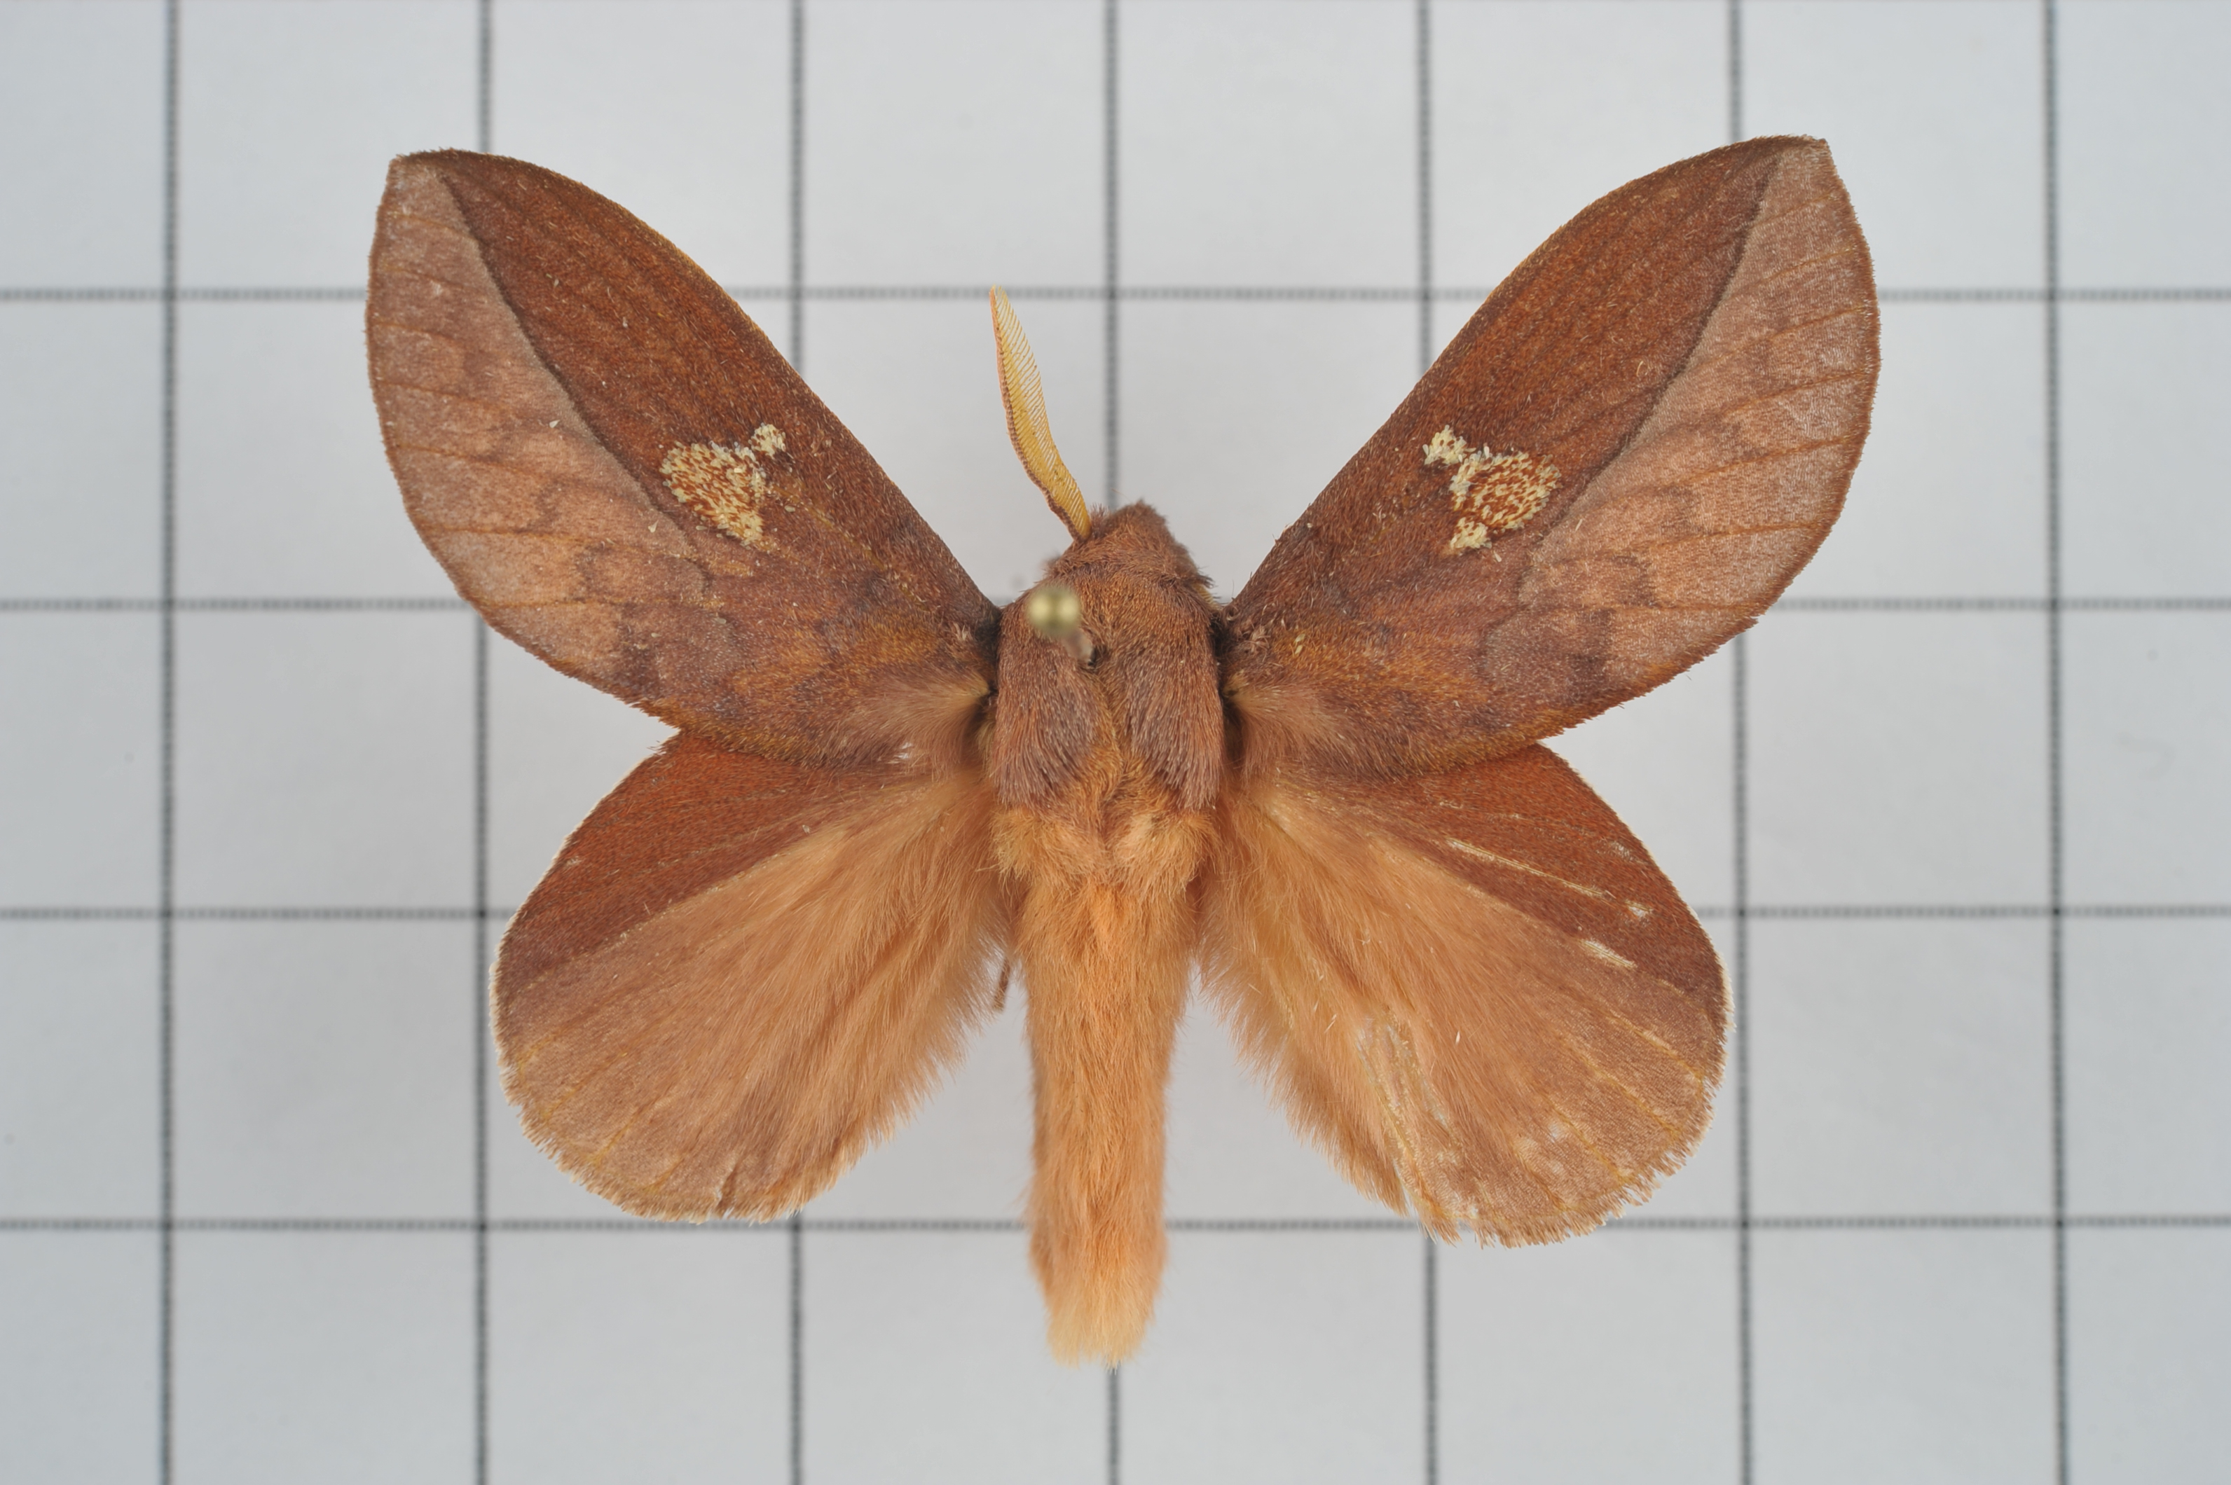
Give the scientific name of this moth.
Euthrix laeta arina
